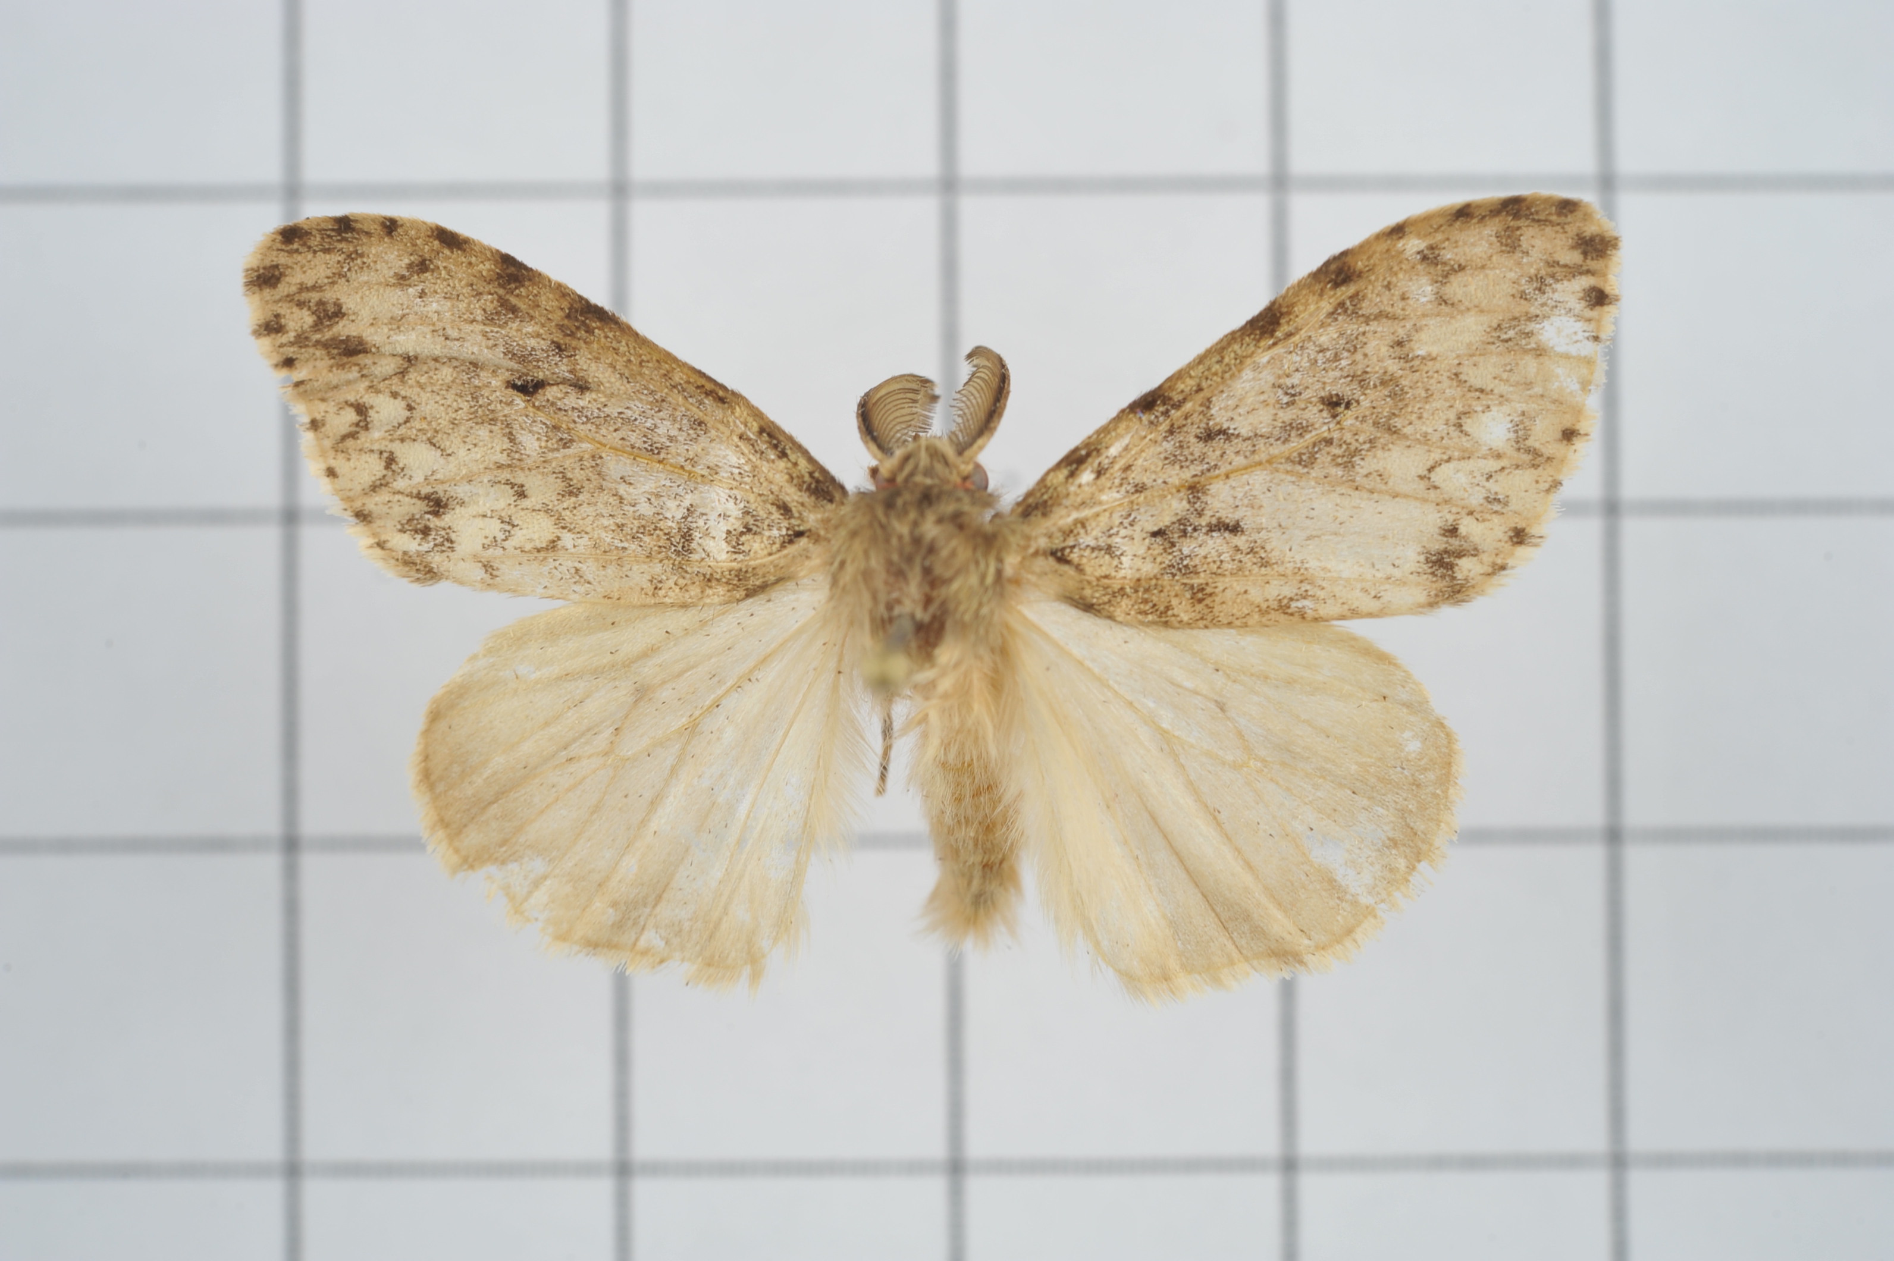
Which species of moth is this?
Lymantria grisea
